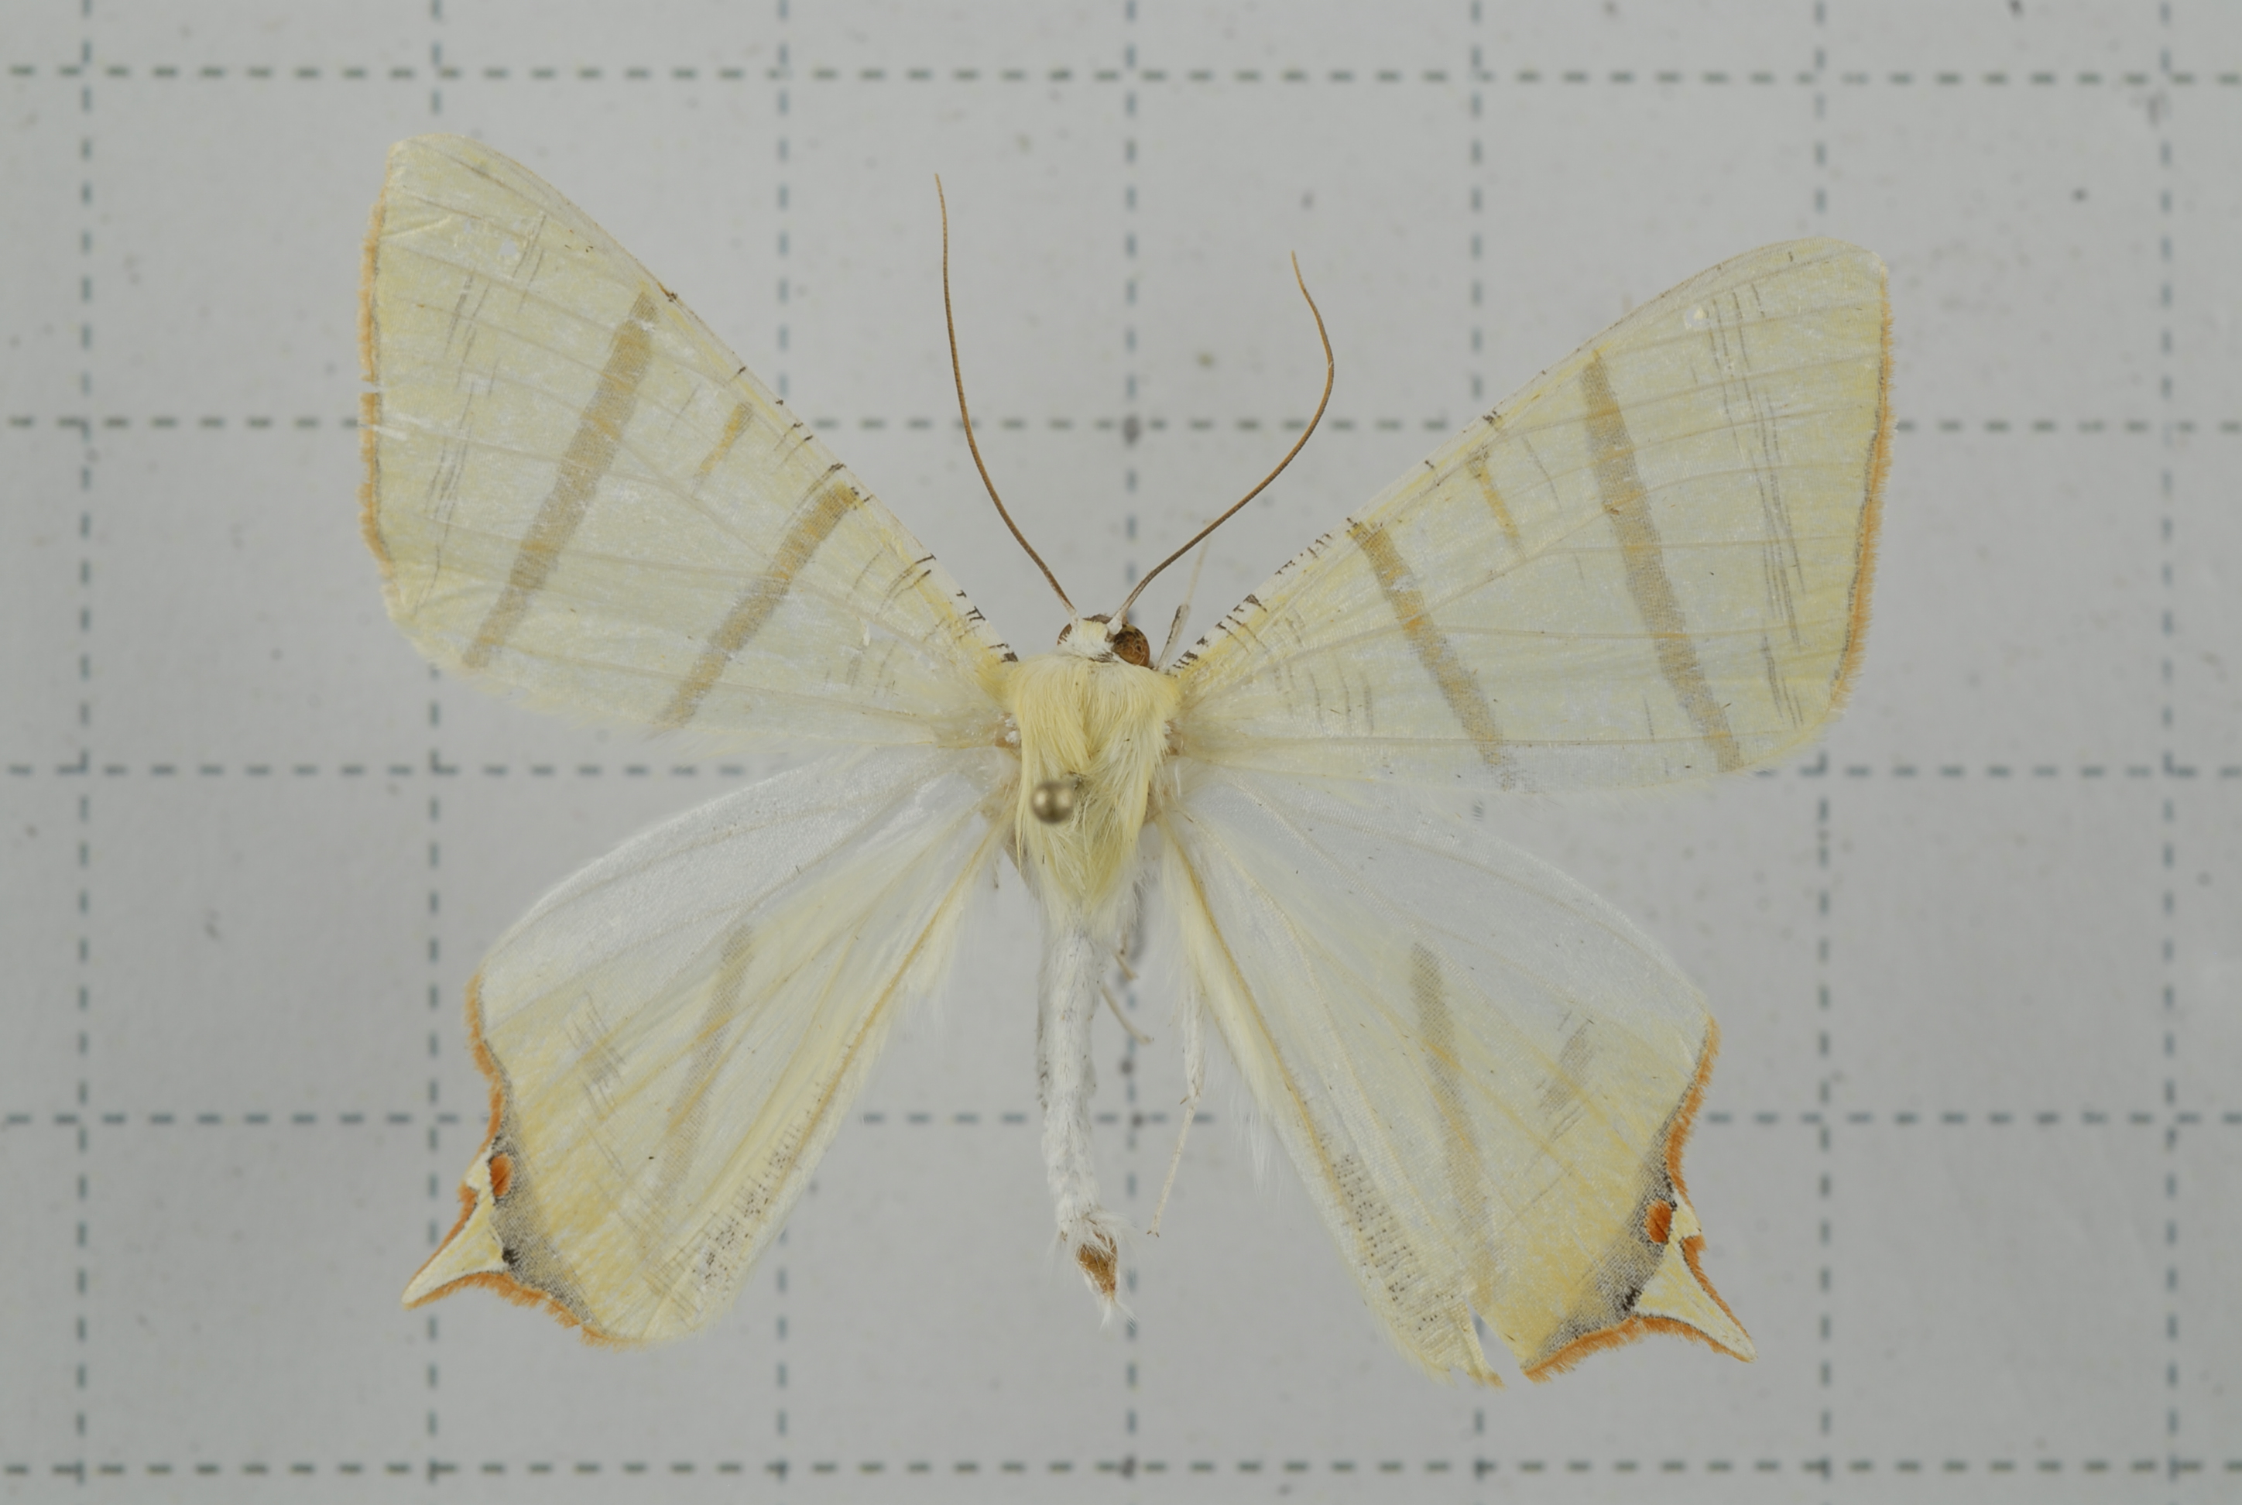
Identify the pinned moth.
Ourapteryx sciticaudaria
